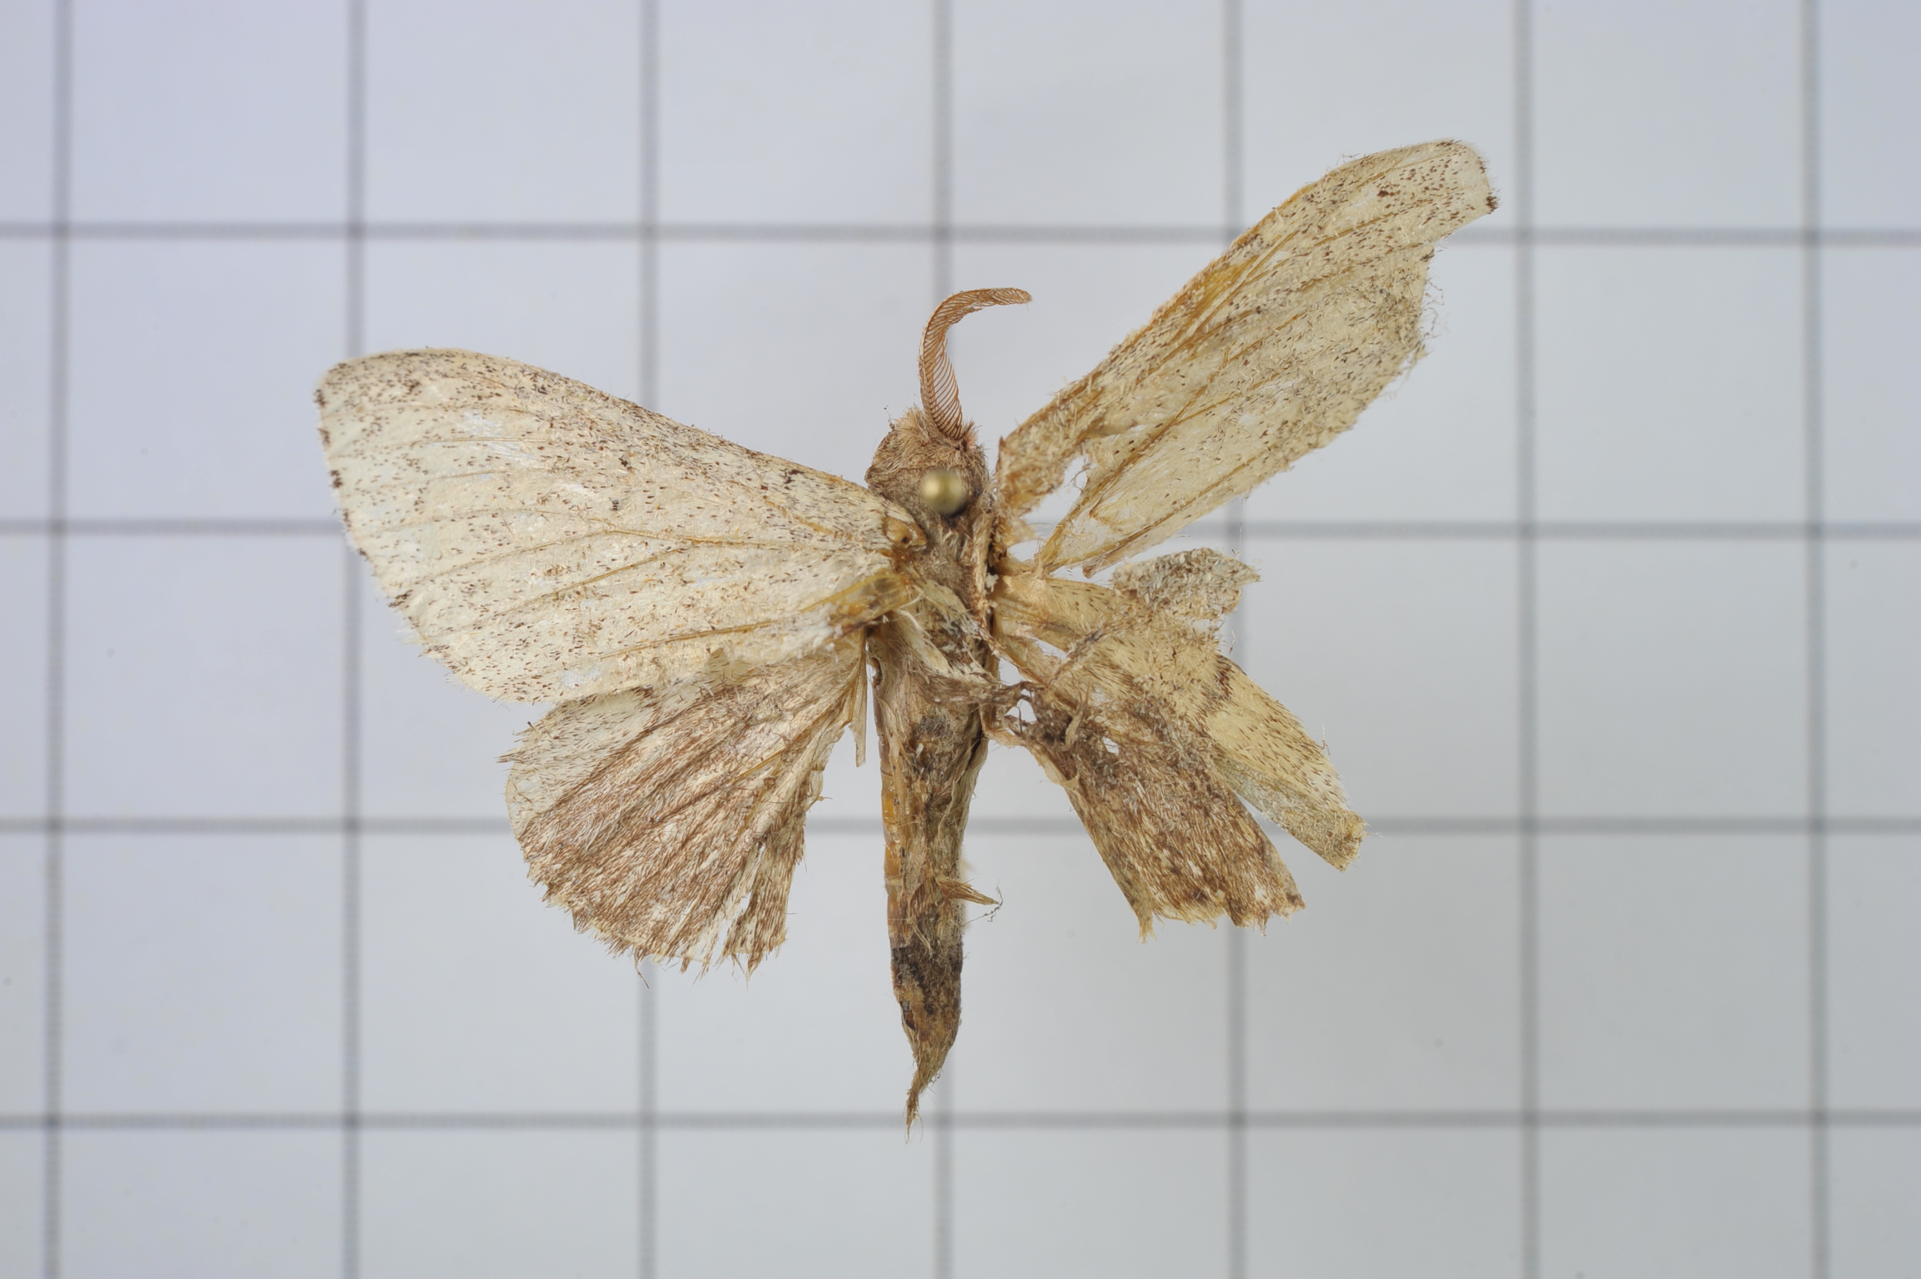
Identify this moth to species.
Cnethodonta grisescens baibarana
